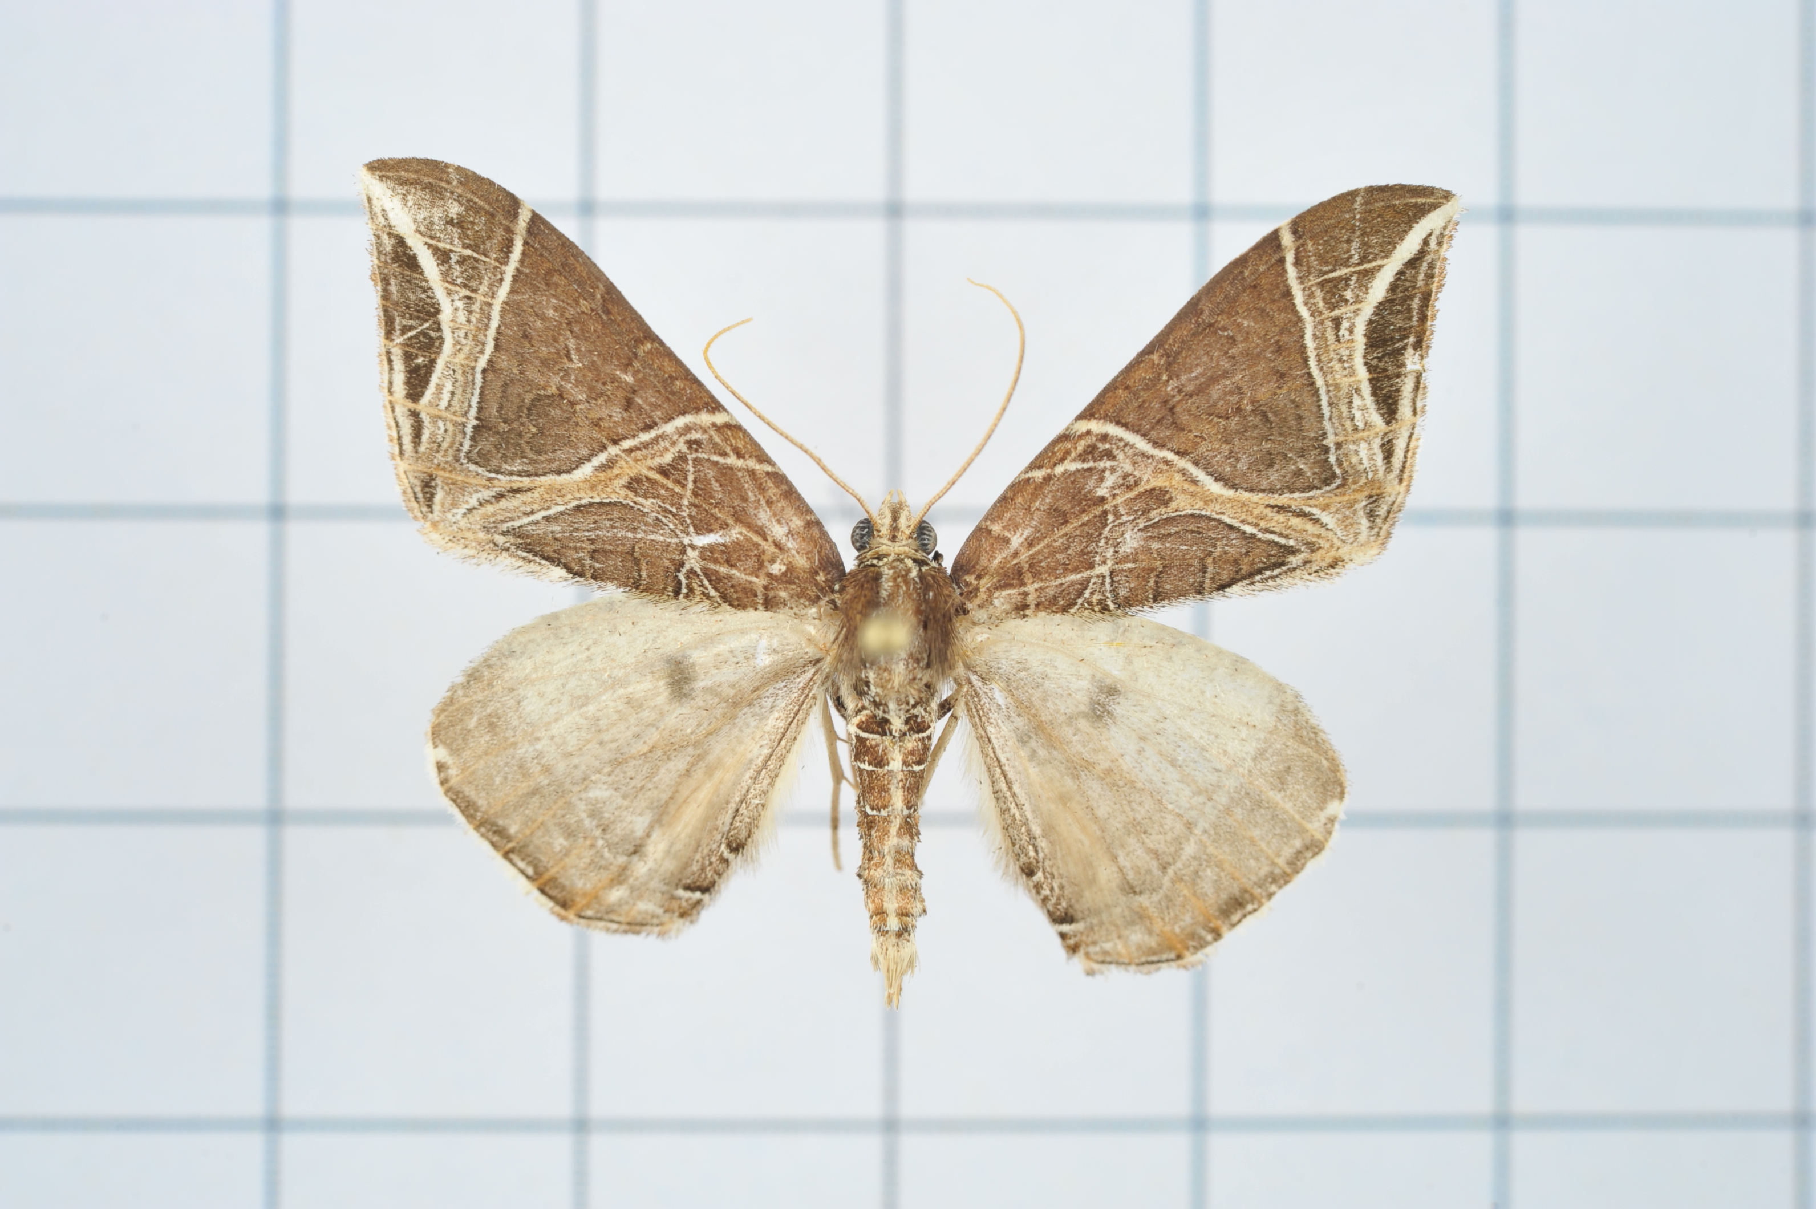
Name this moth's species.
Ecliptopera rectilinea kanshinensis
